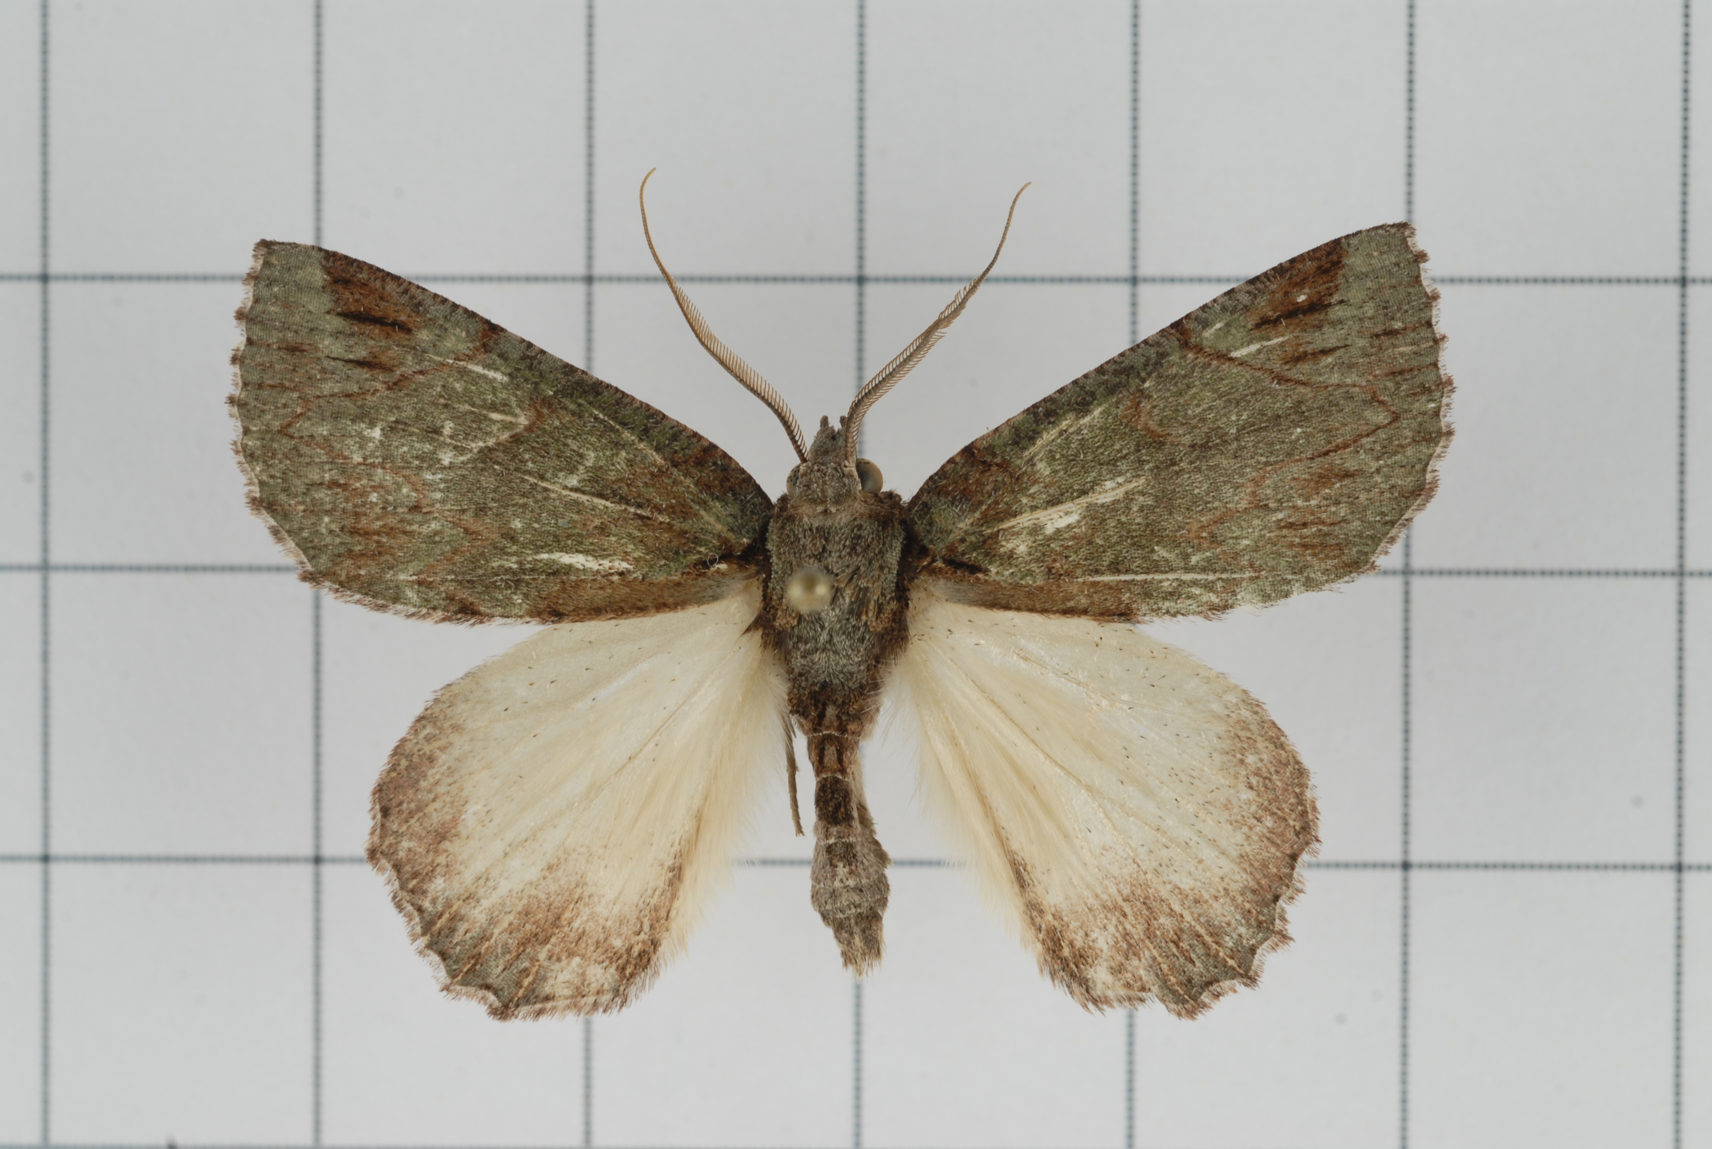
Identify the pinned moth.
Dindica purpurata
